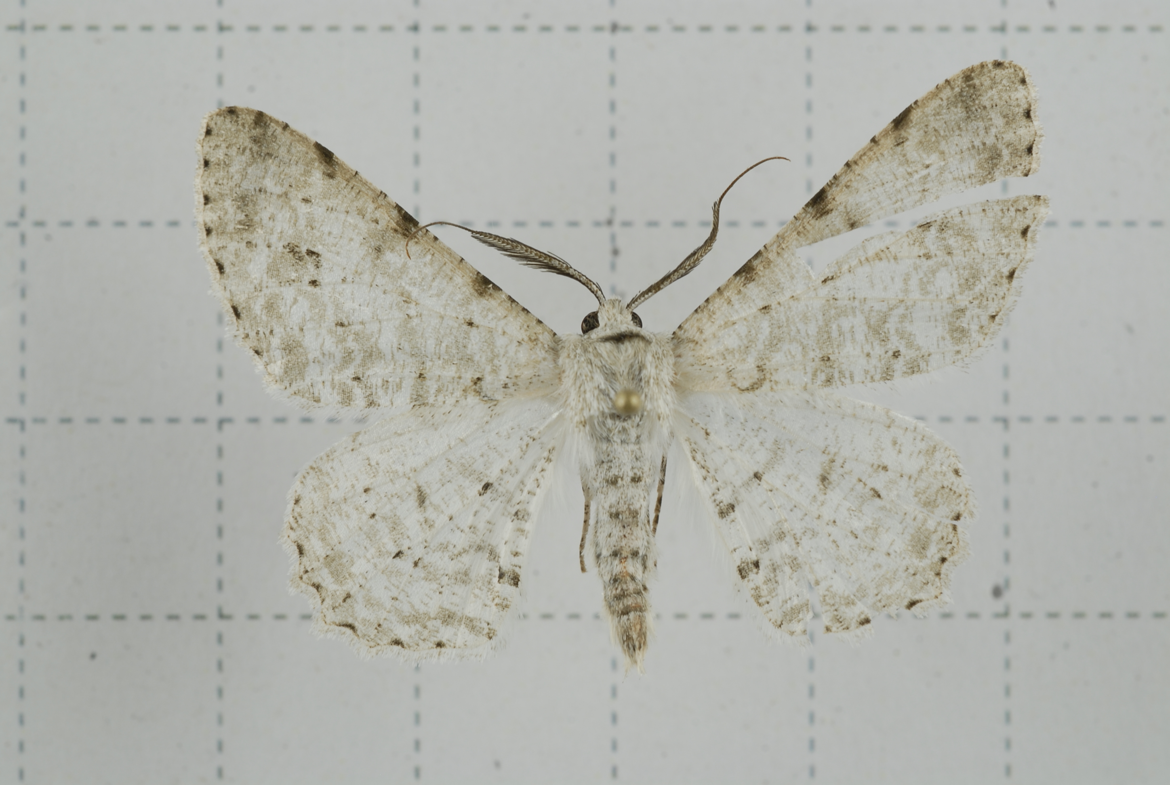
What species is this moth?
Lassaba parvalbidaria parvalbidaria
